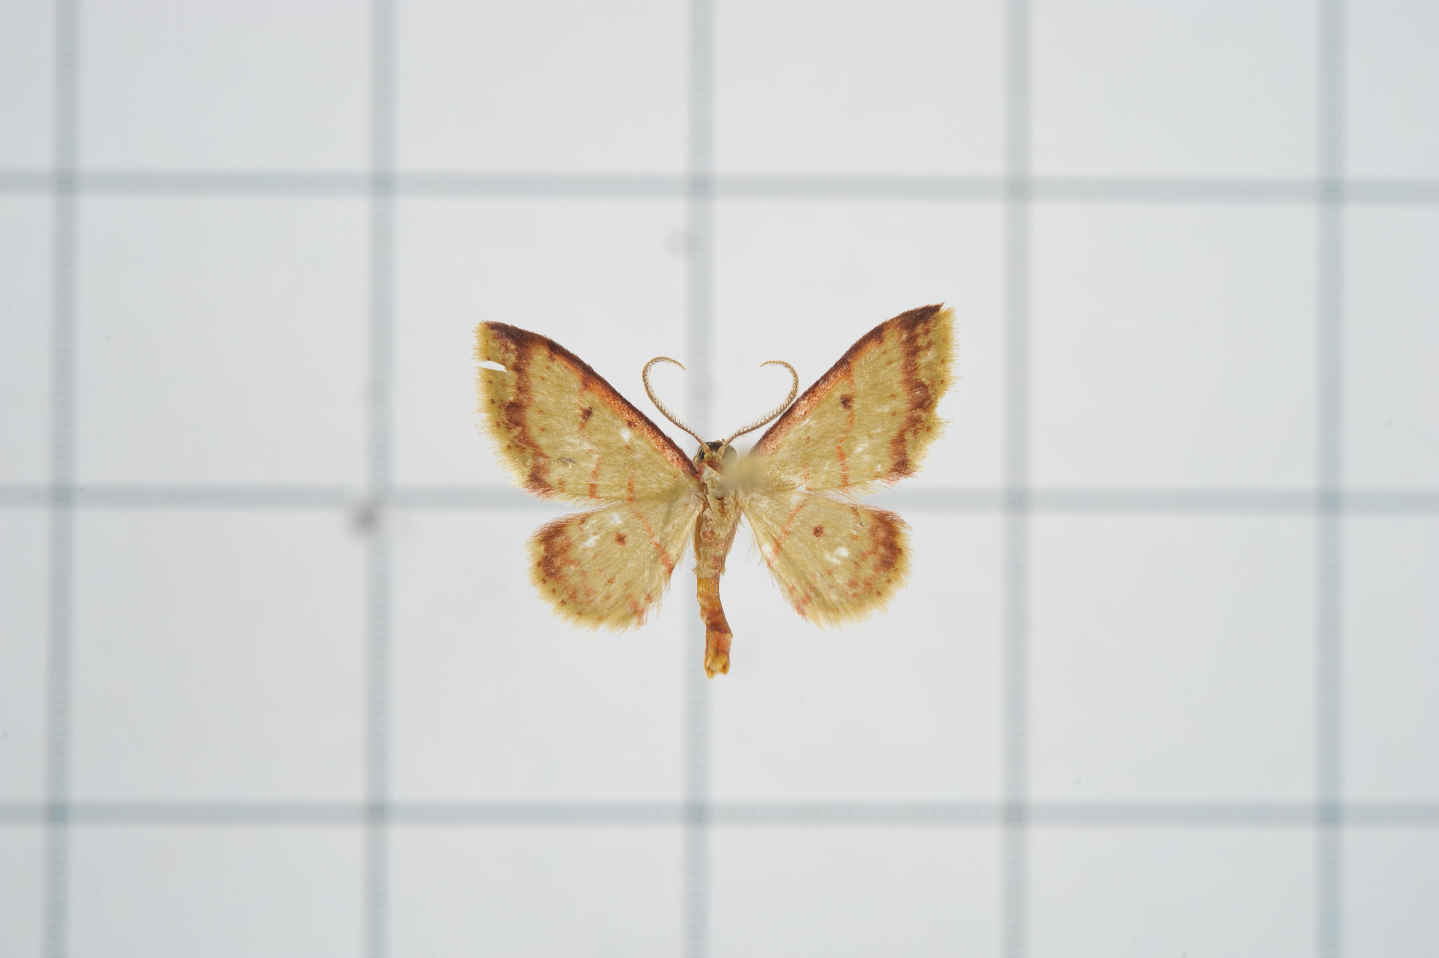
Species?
Idaea paraula
